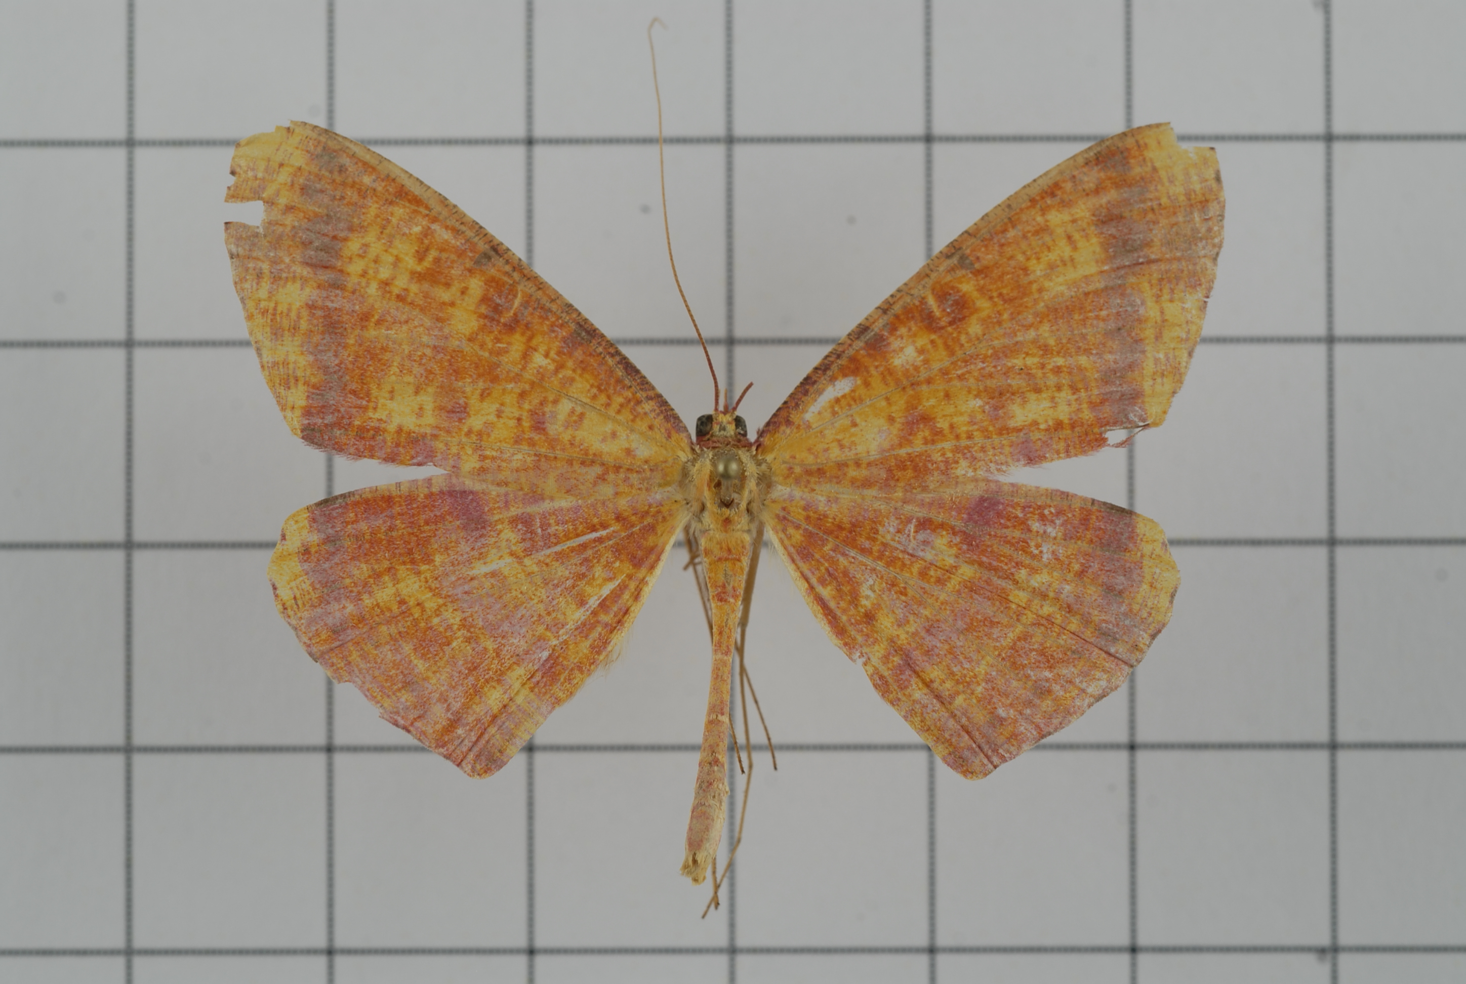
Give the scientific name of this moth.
Eumelea ludovicata ludovicata
